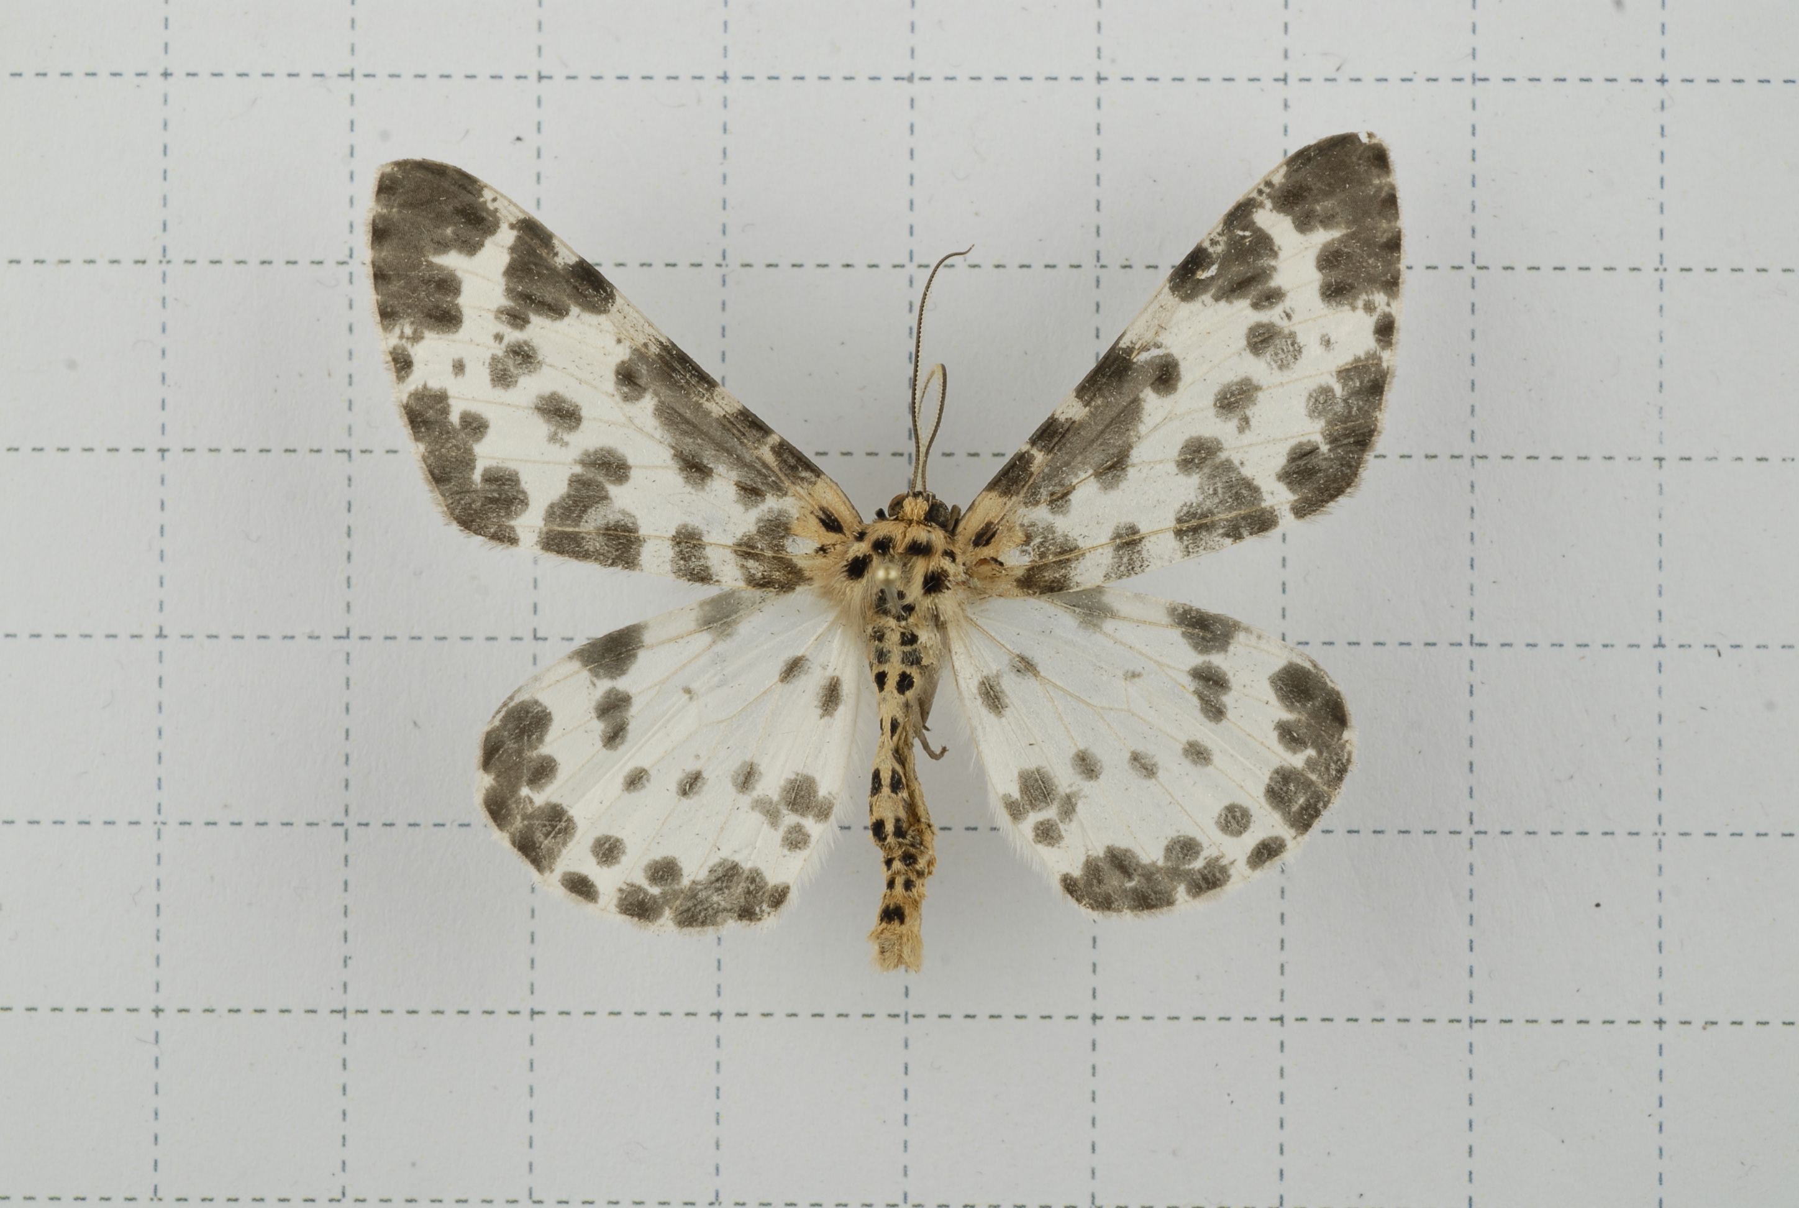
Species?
Percnia luridaria nominoneura
